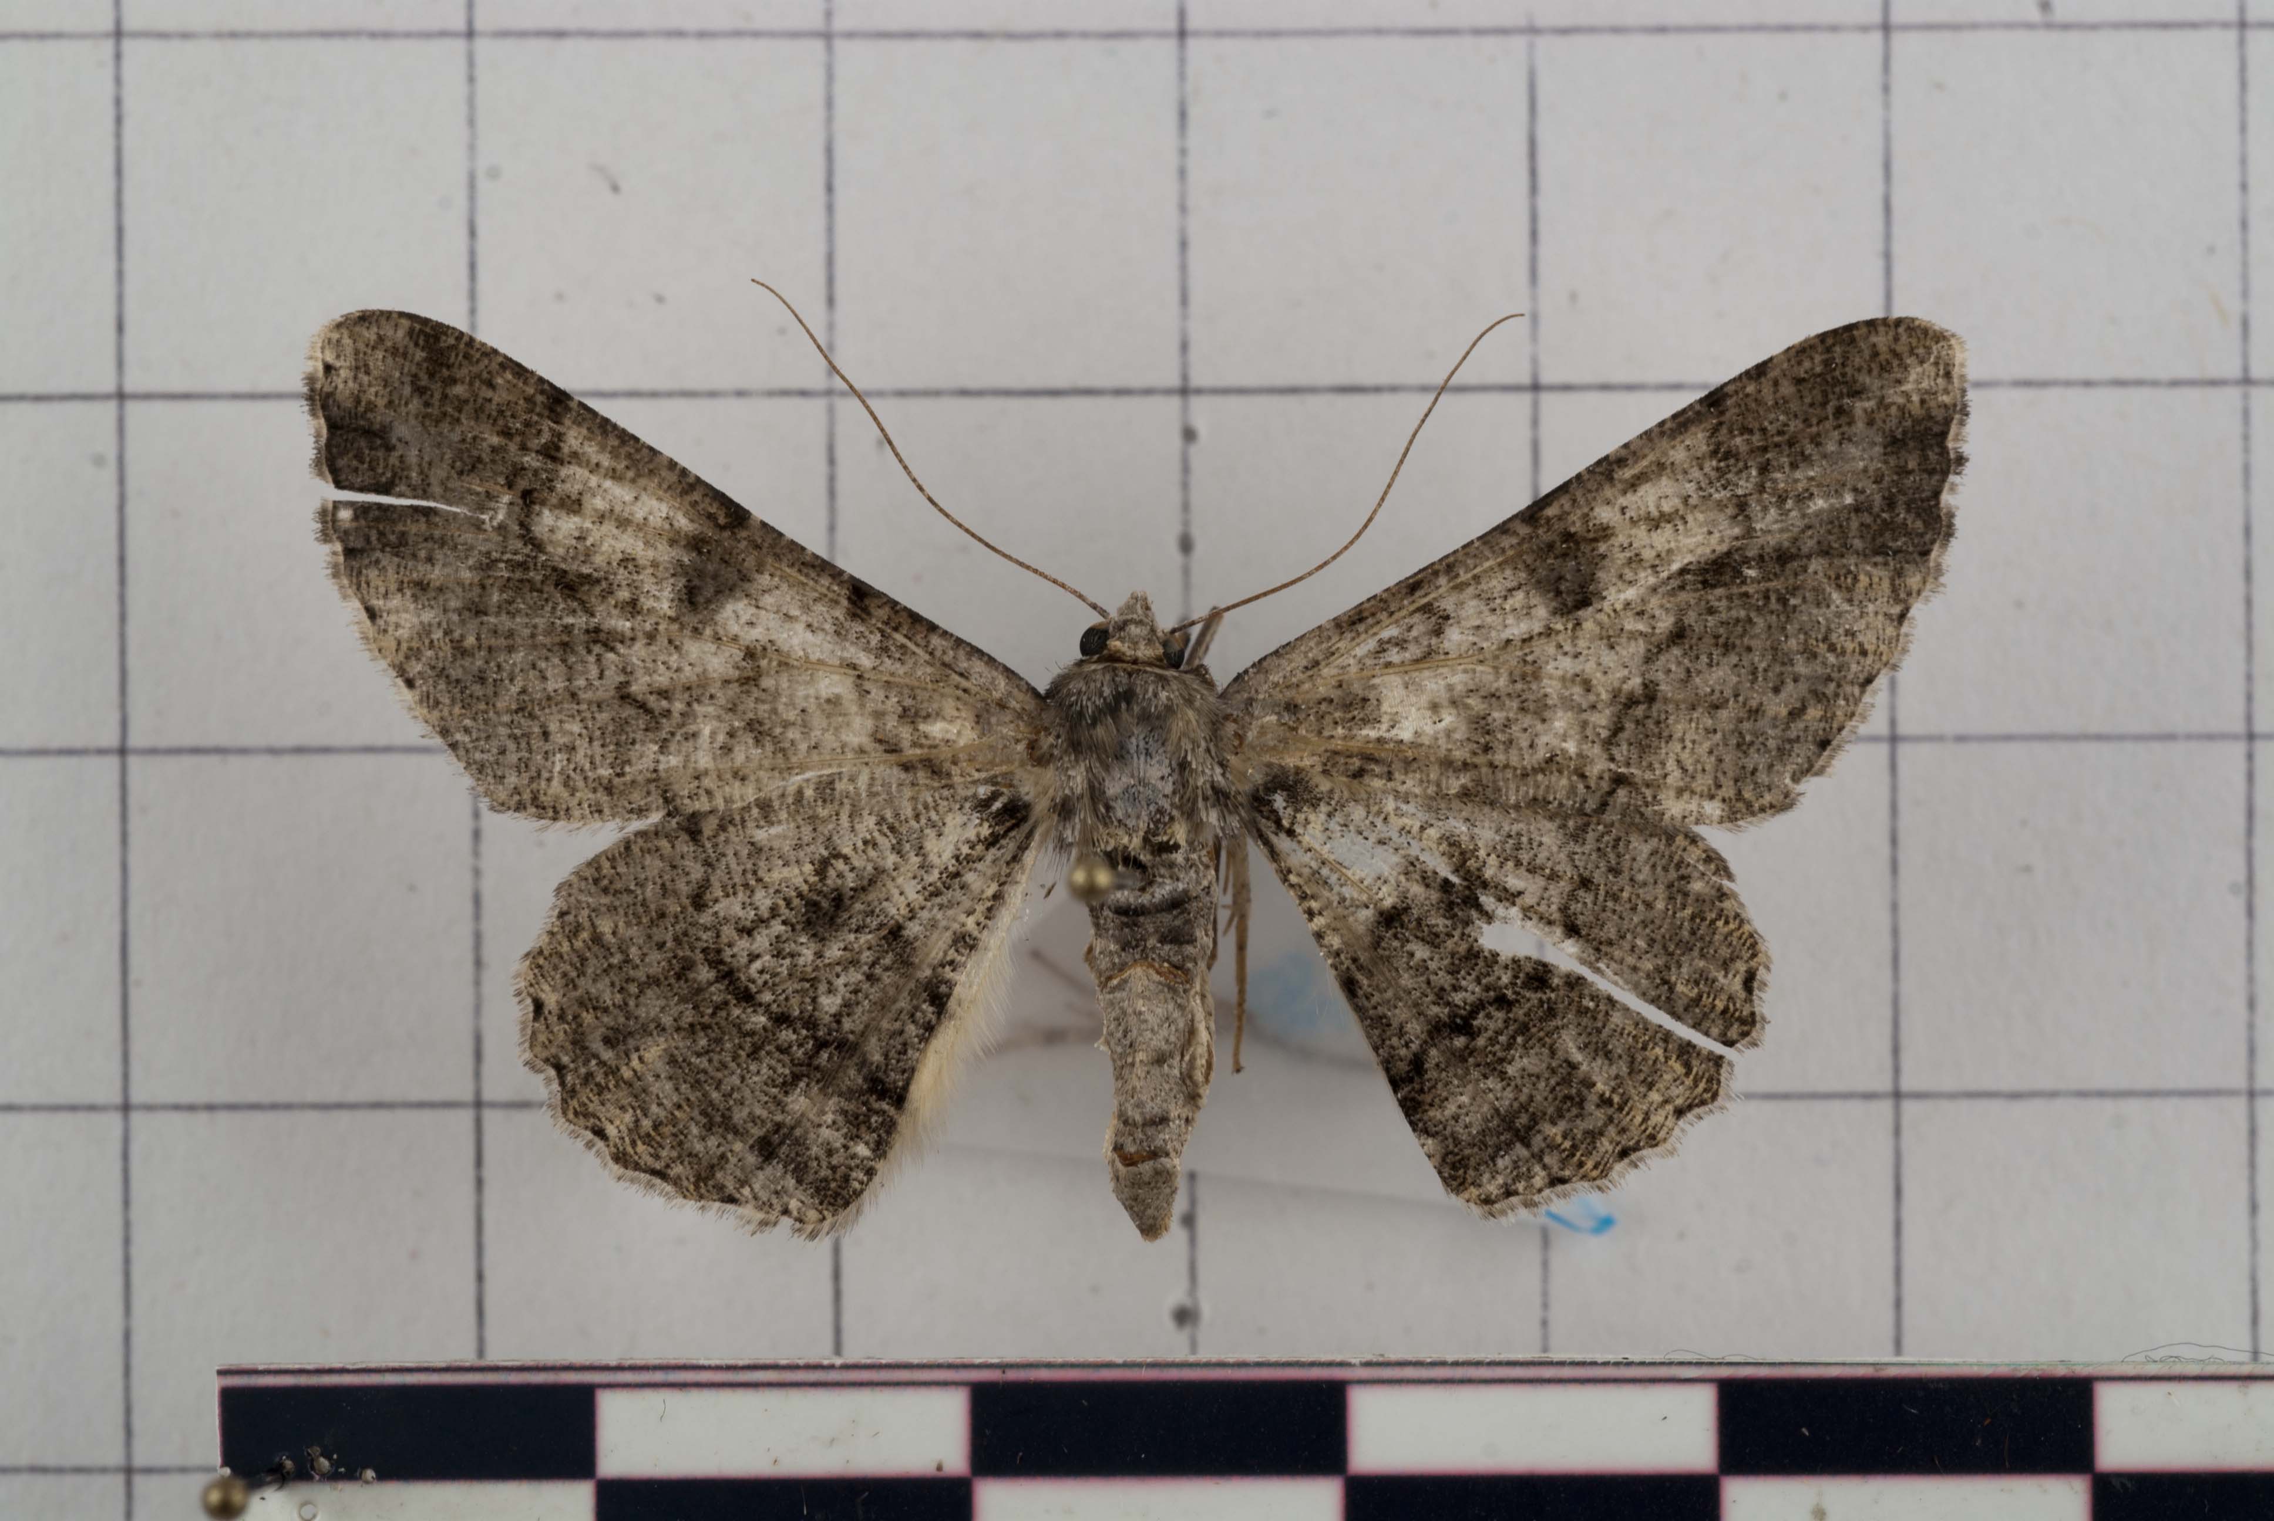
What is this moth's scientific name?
Cleora alienaria
